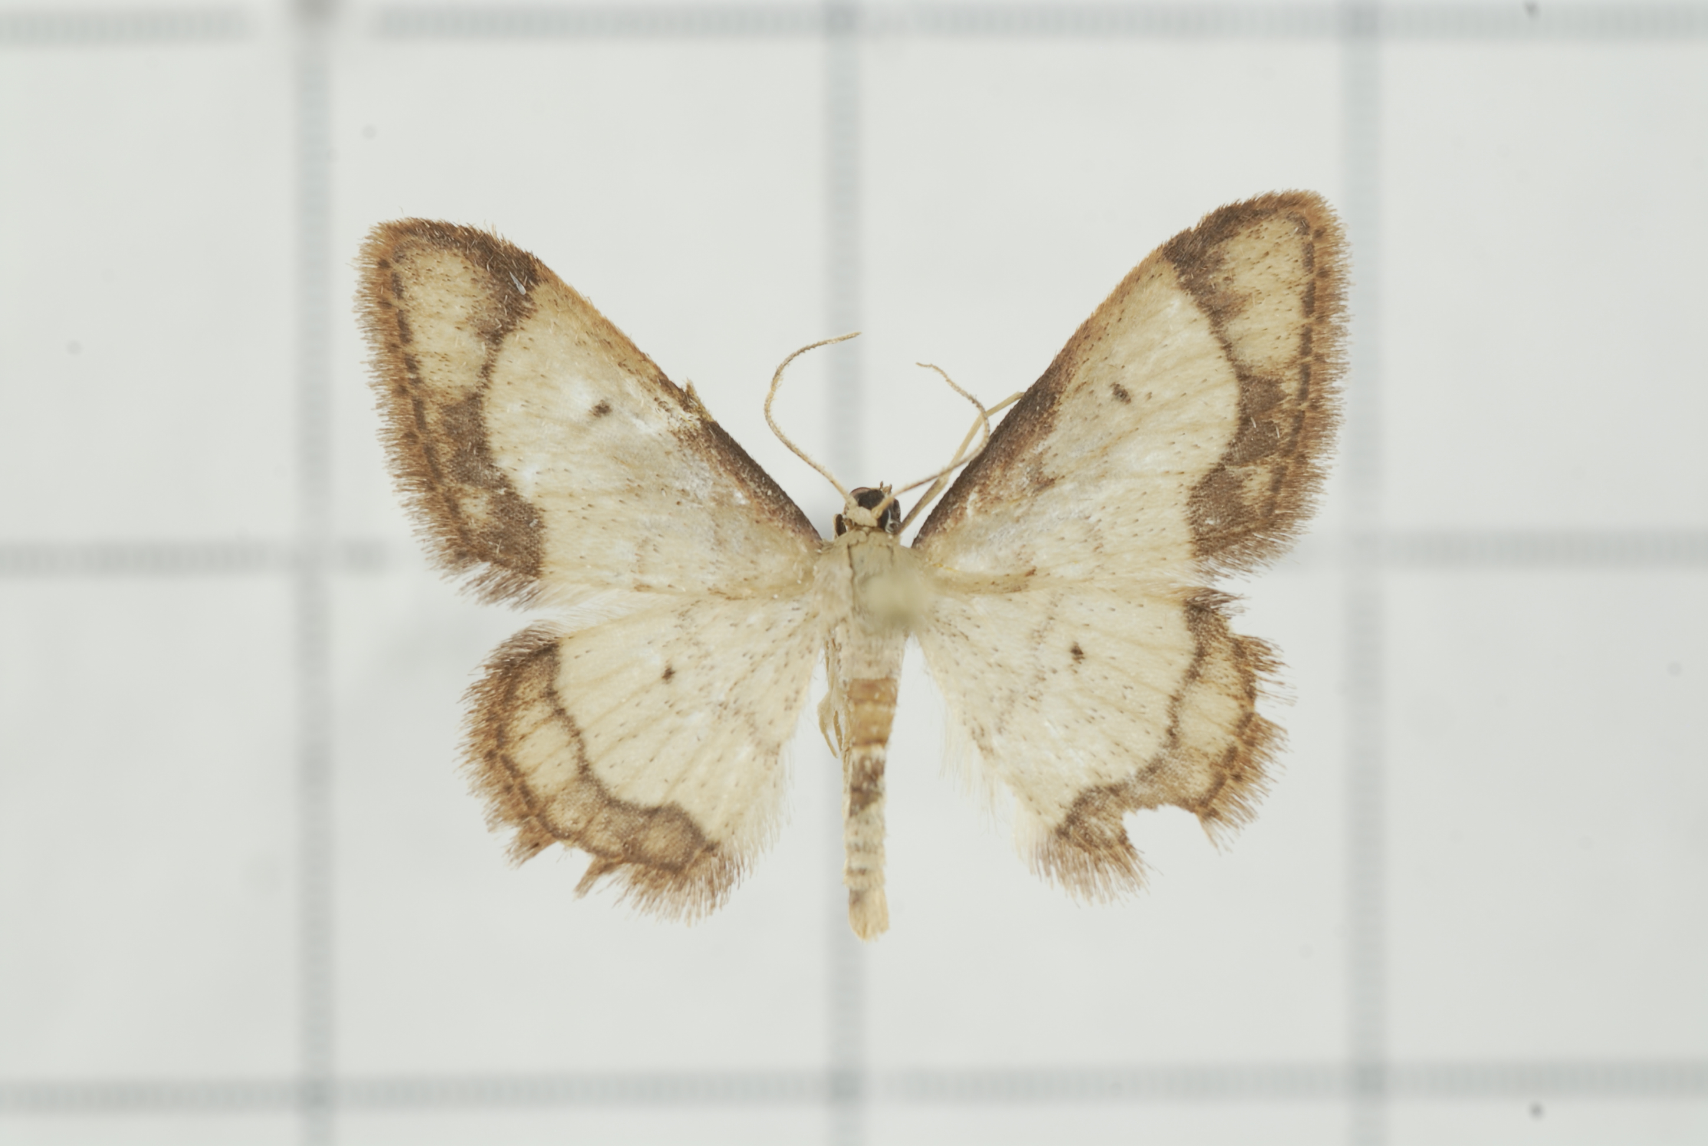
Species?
Idaea sugillata
